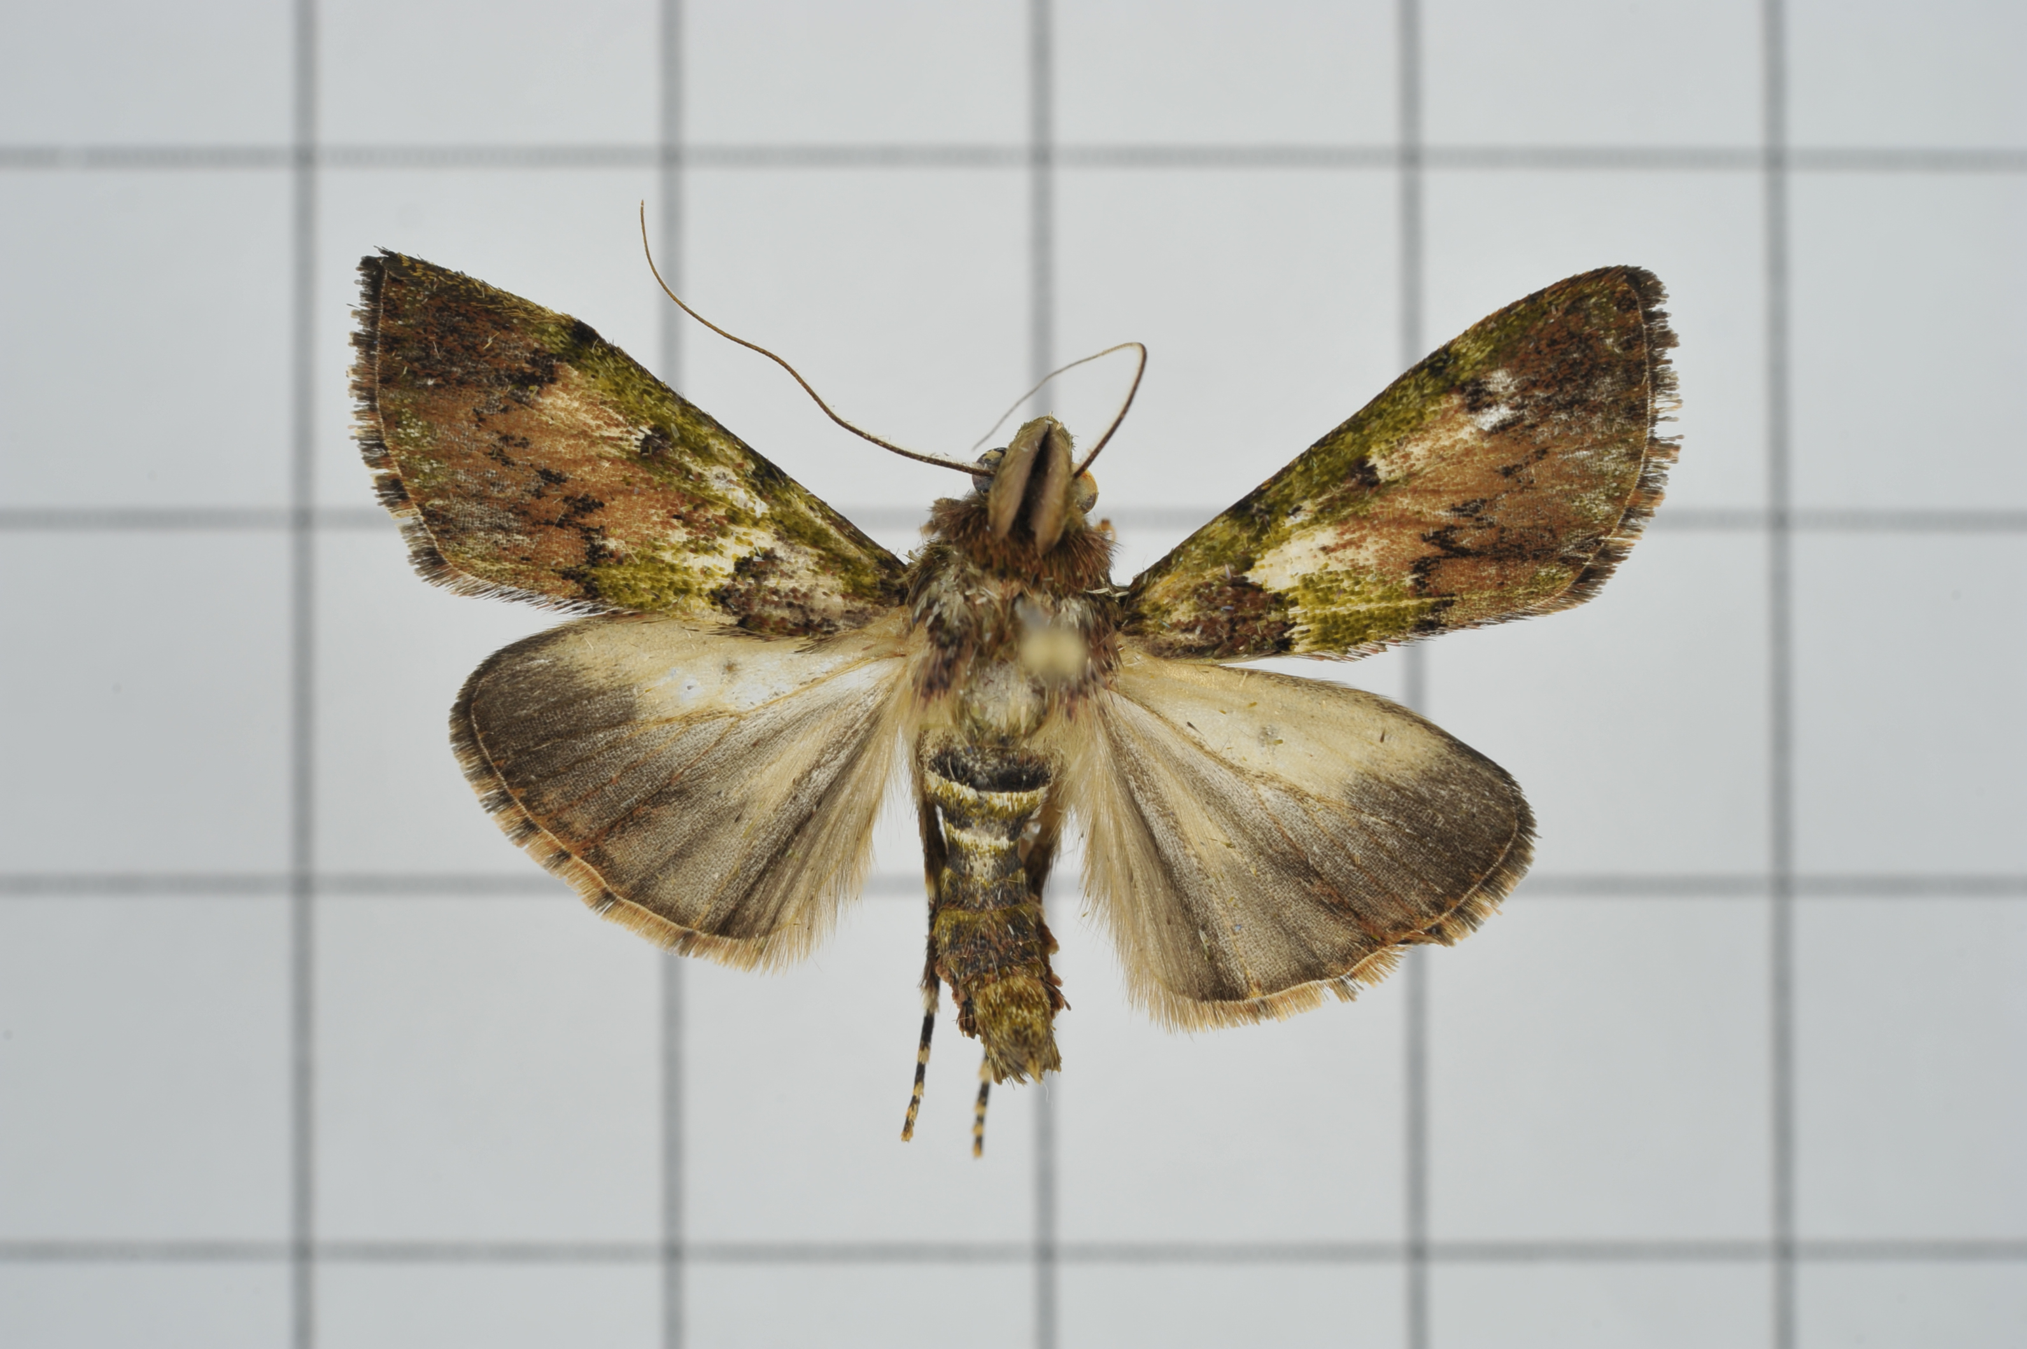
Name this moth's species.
Teliphasa nubilosa
